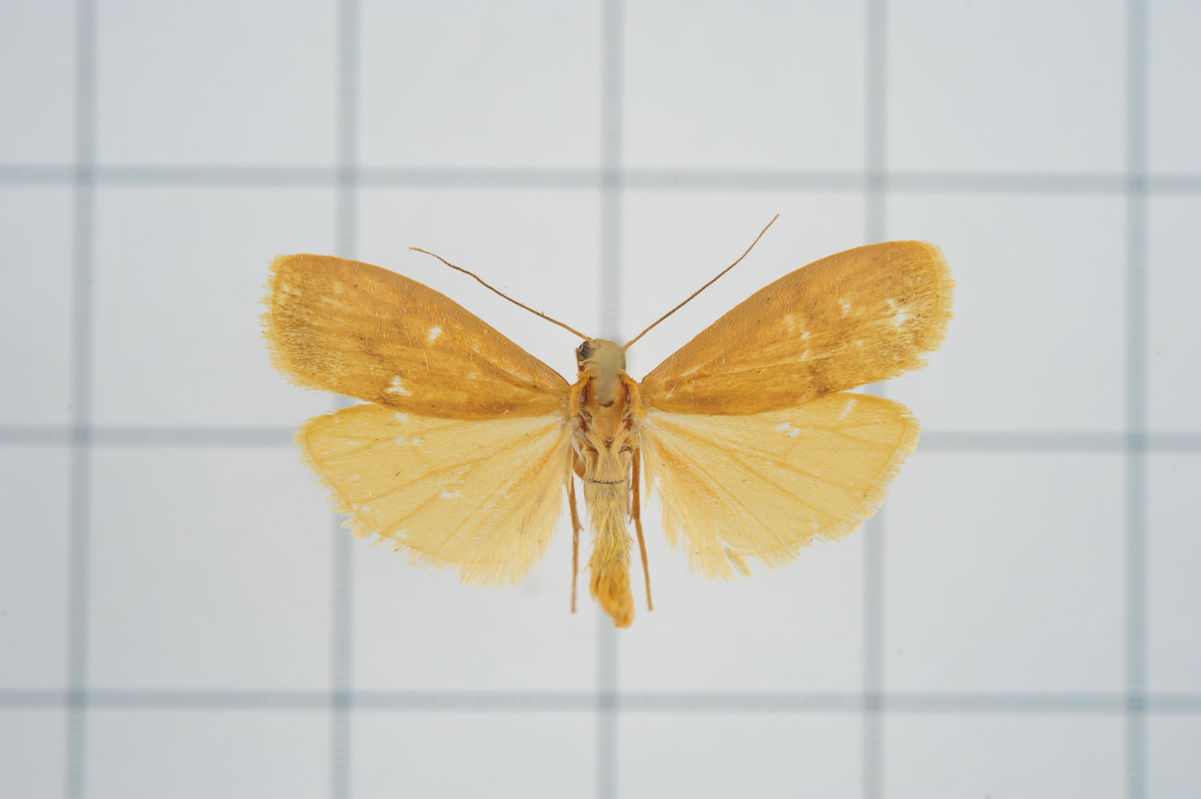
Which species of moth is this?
Teuloma tainebula
